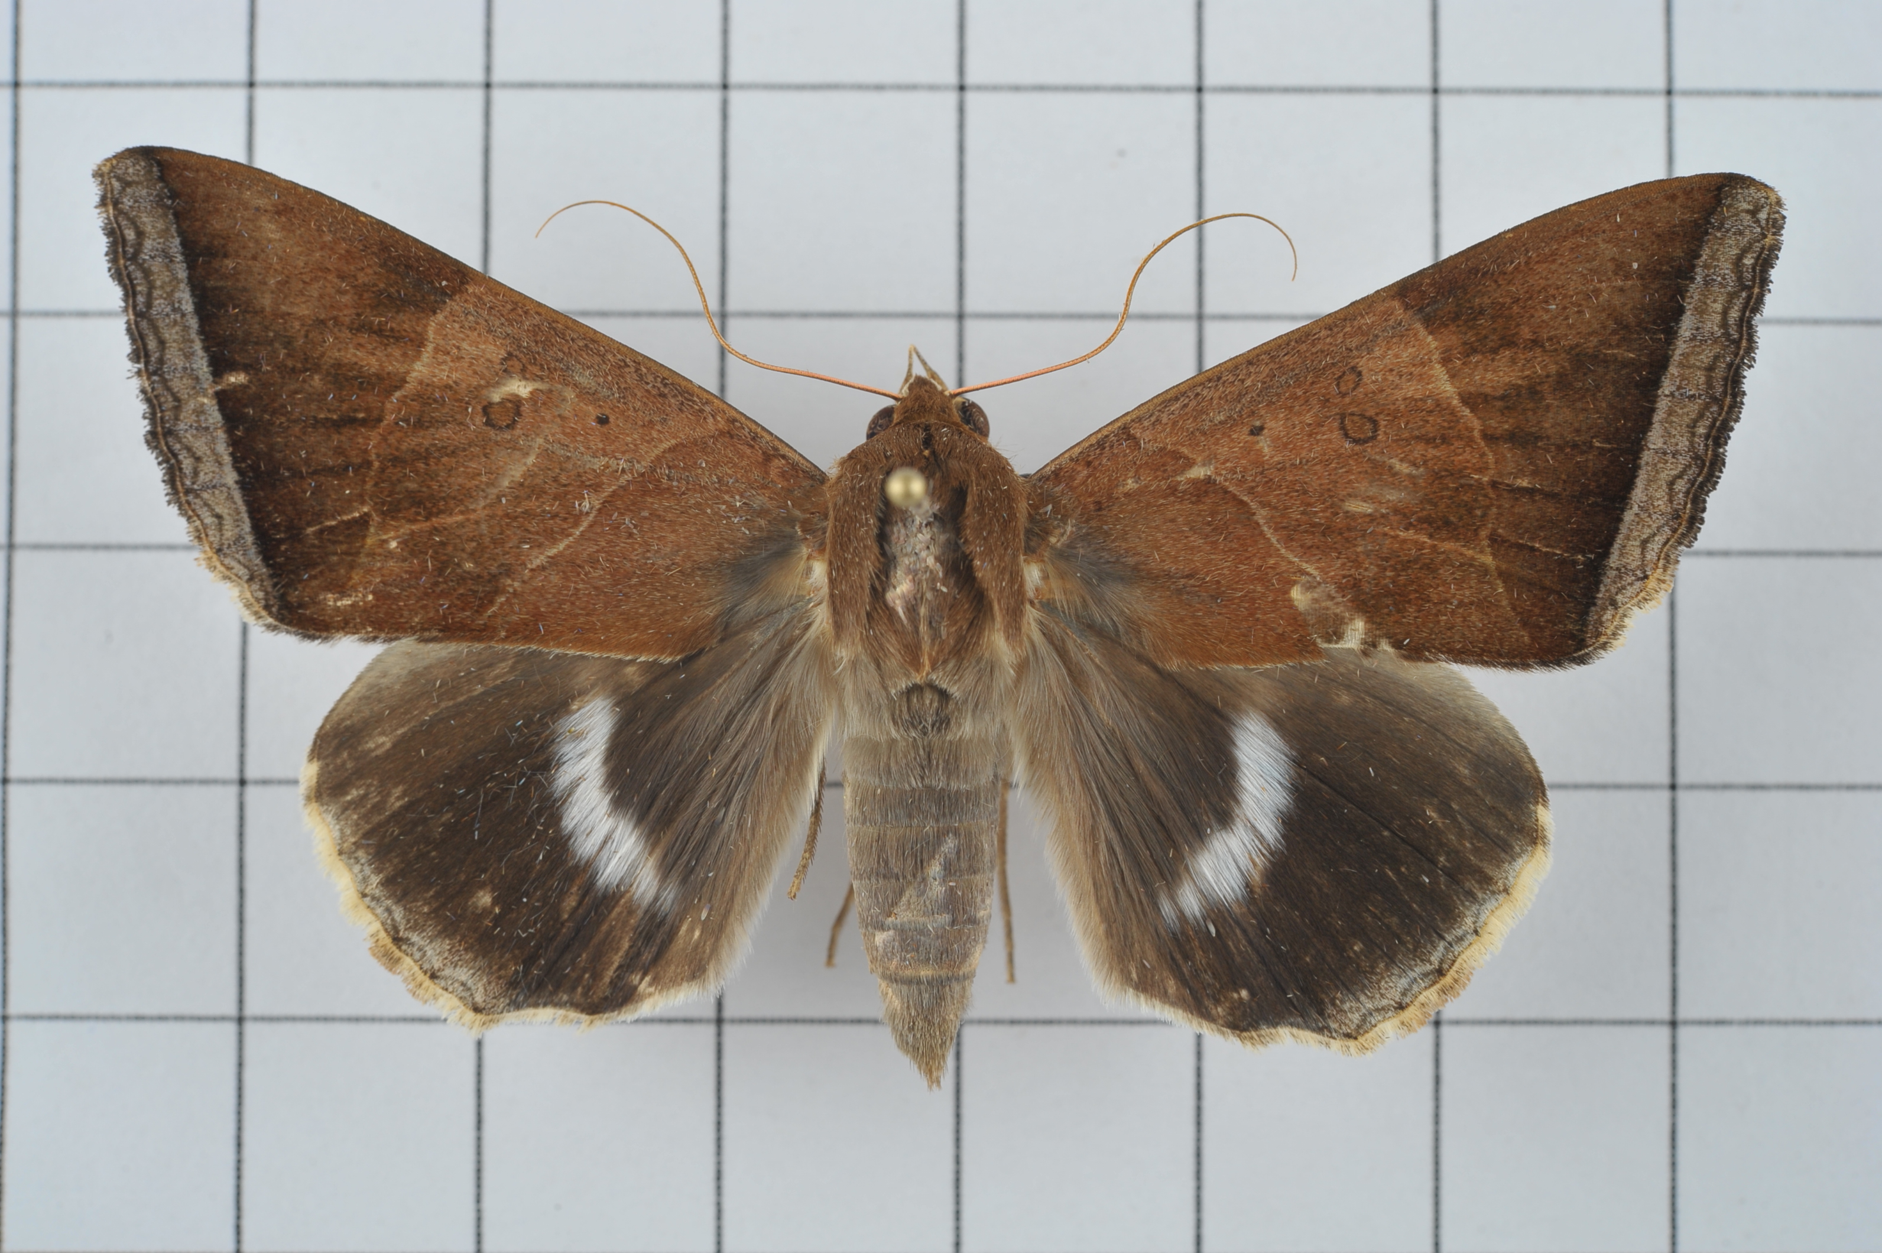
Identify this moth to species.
Artena dotata
